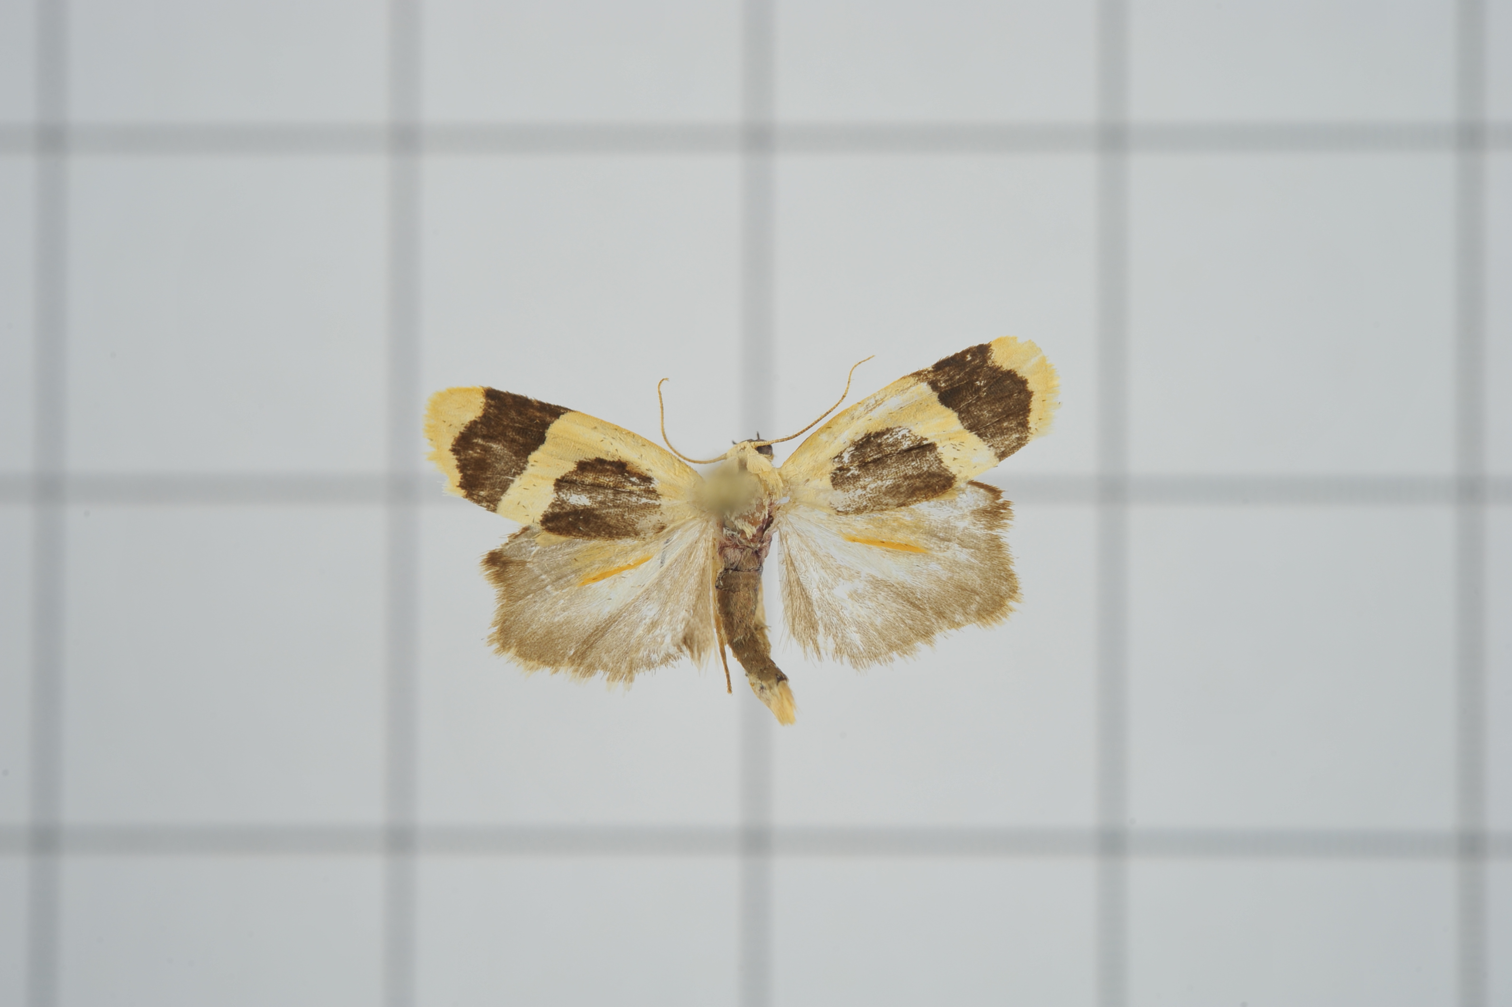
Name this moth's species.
Garudinia taioana
